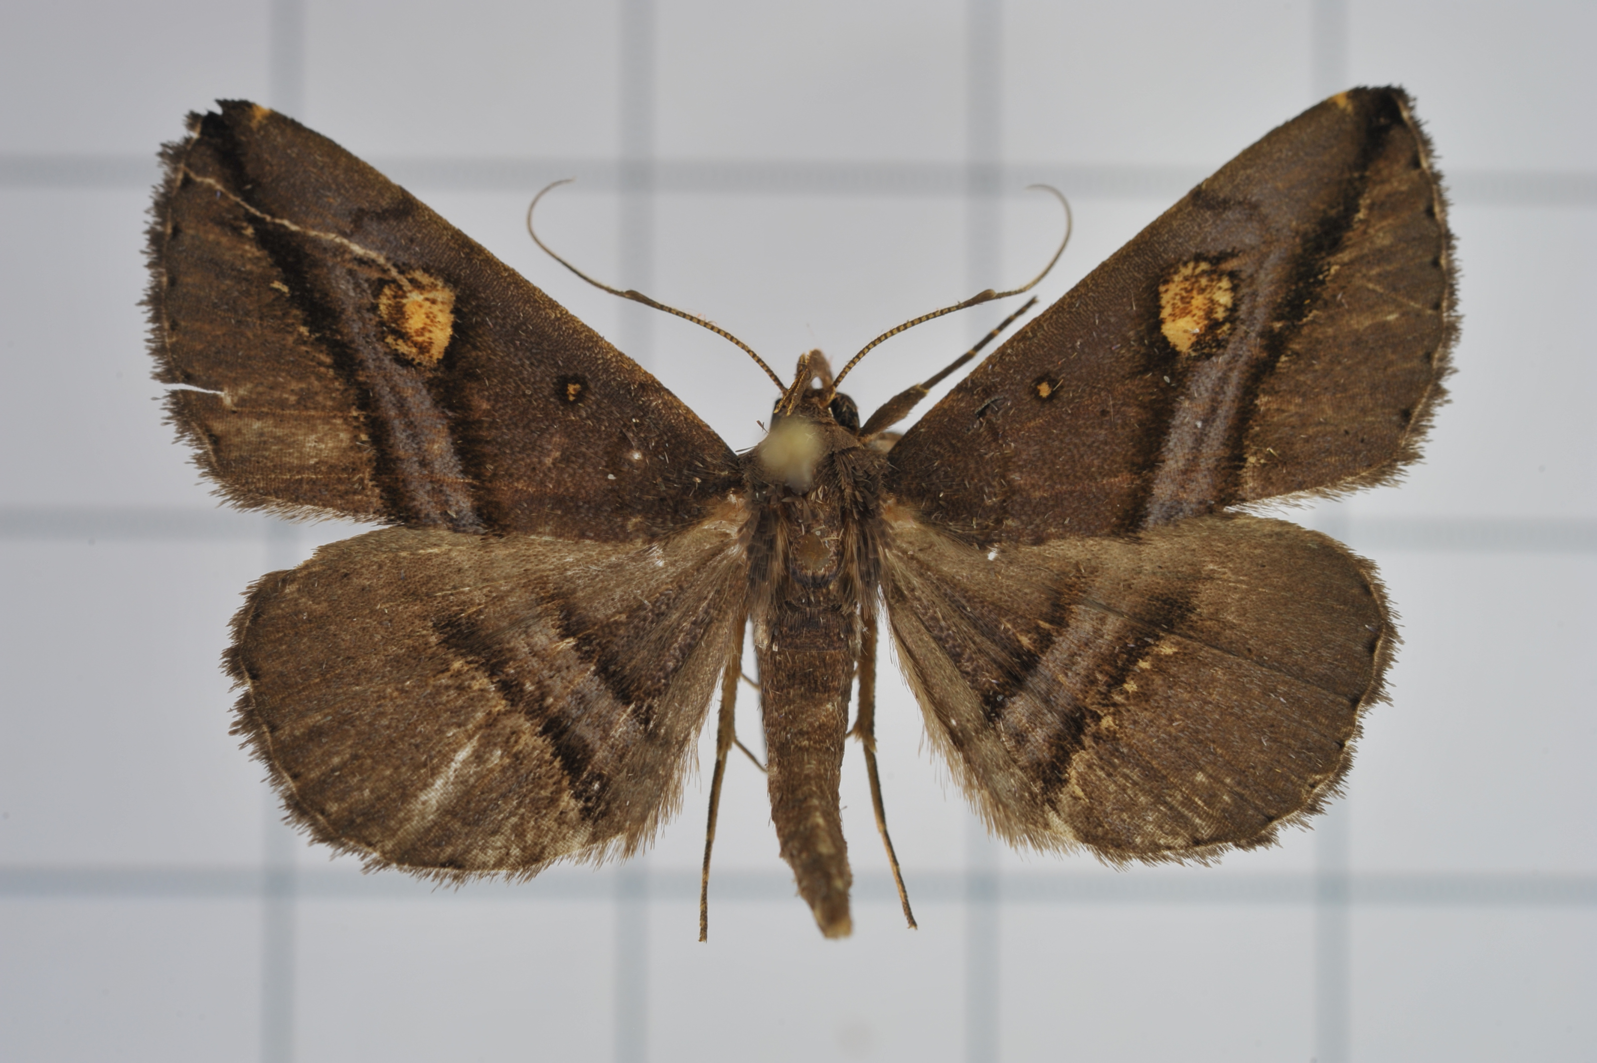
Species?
Hadennia ochreistigma
